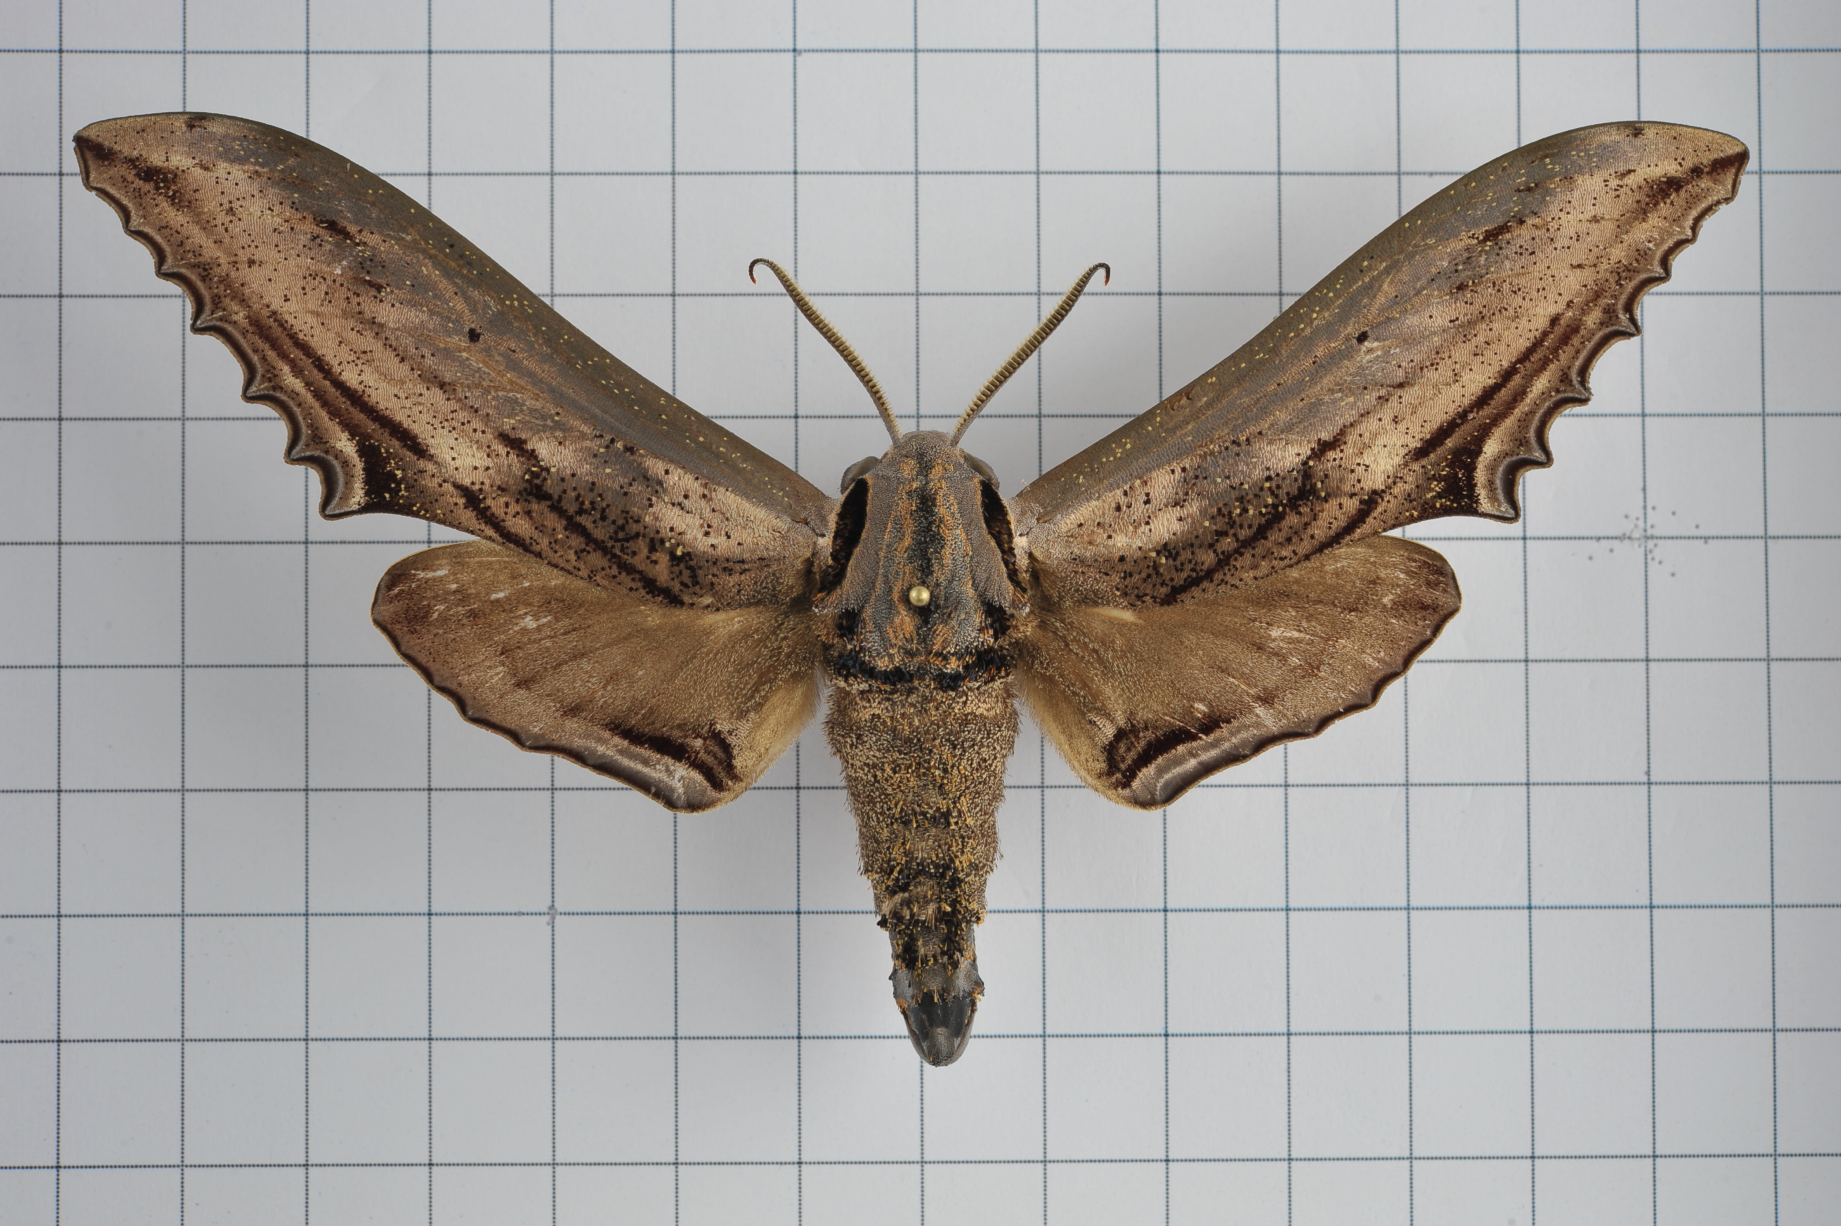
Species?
Langia zenzeroides formosana
